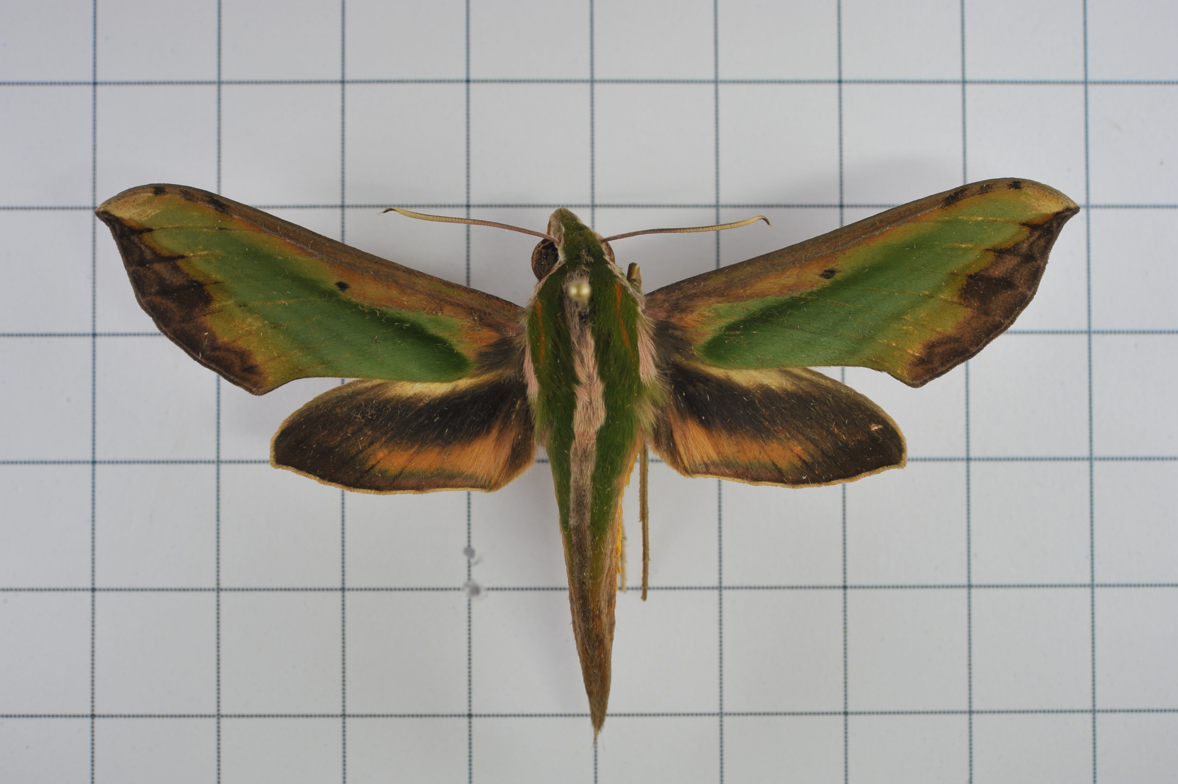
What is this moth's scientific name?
Pergesa acteus
